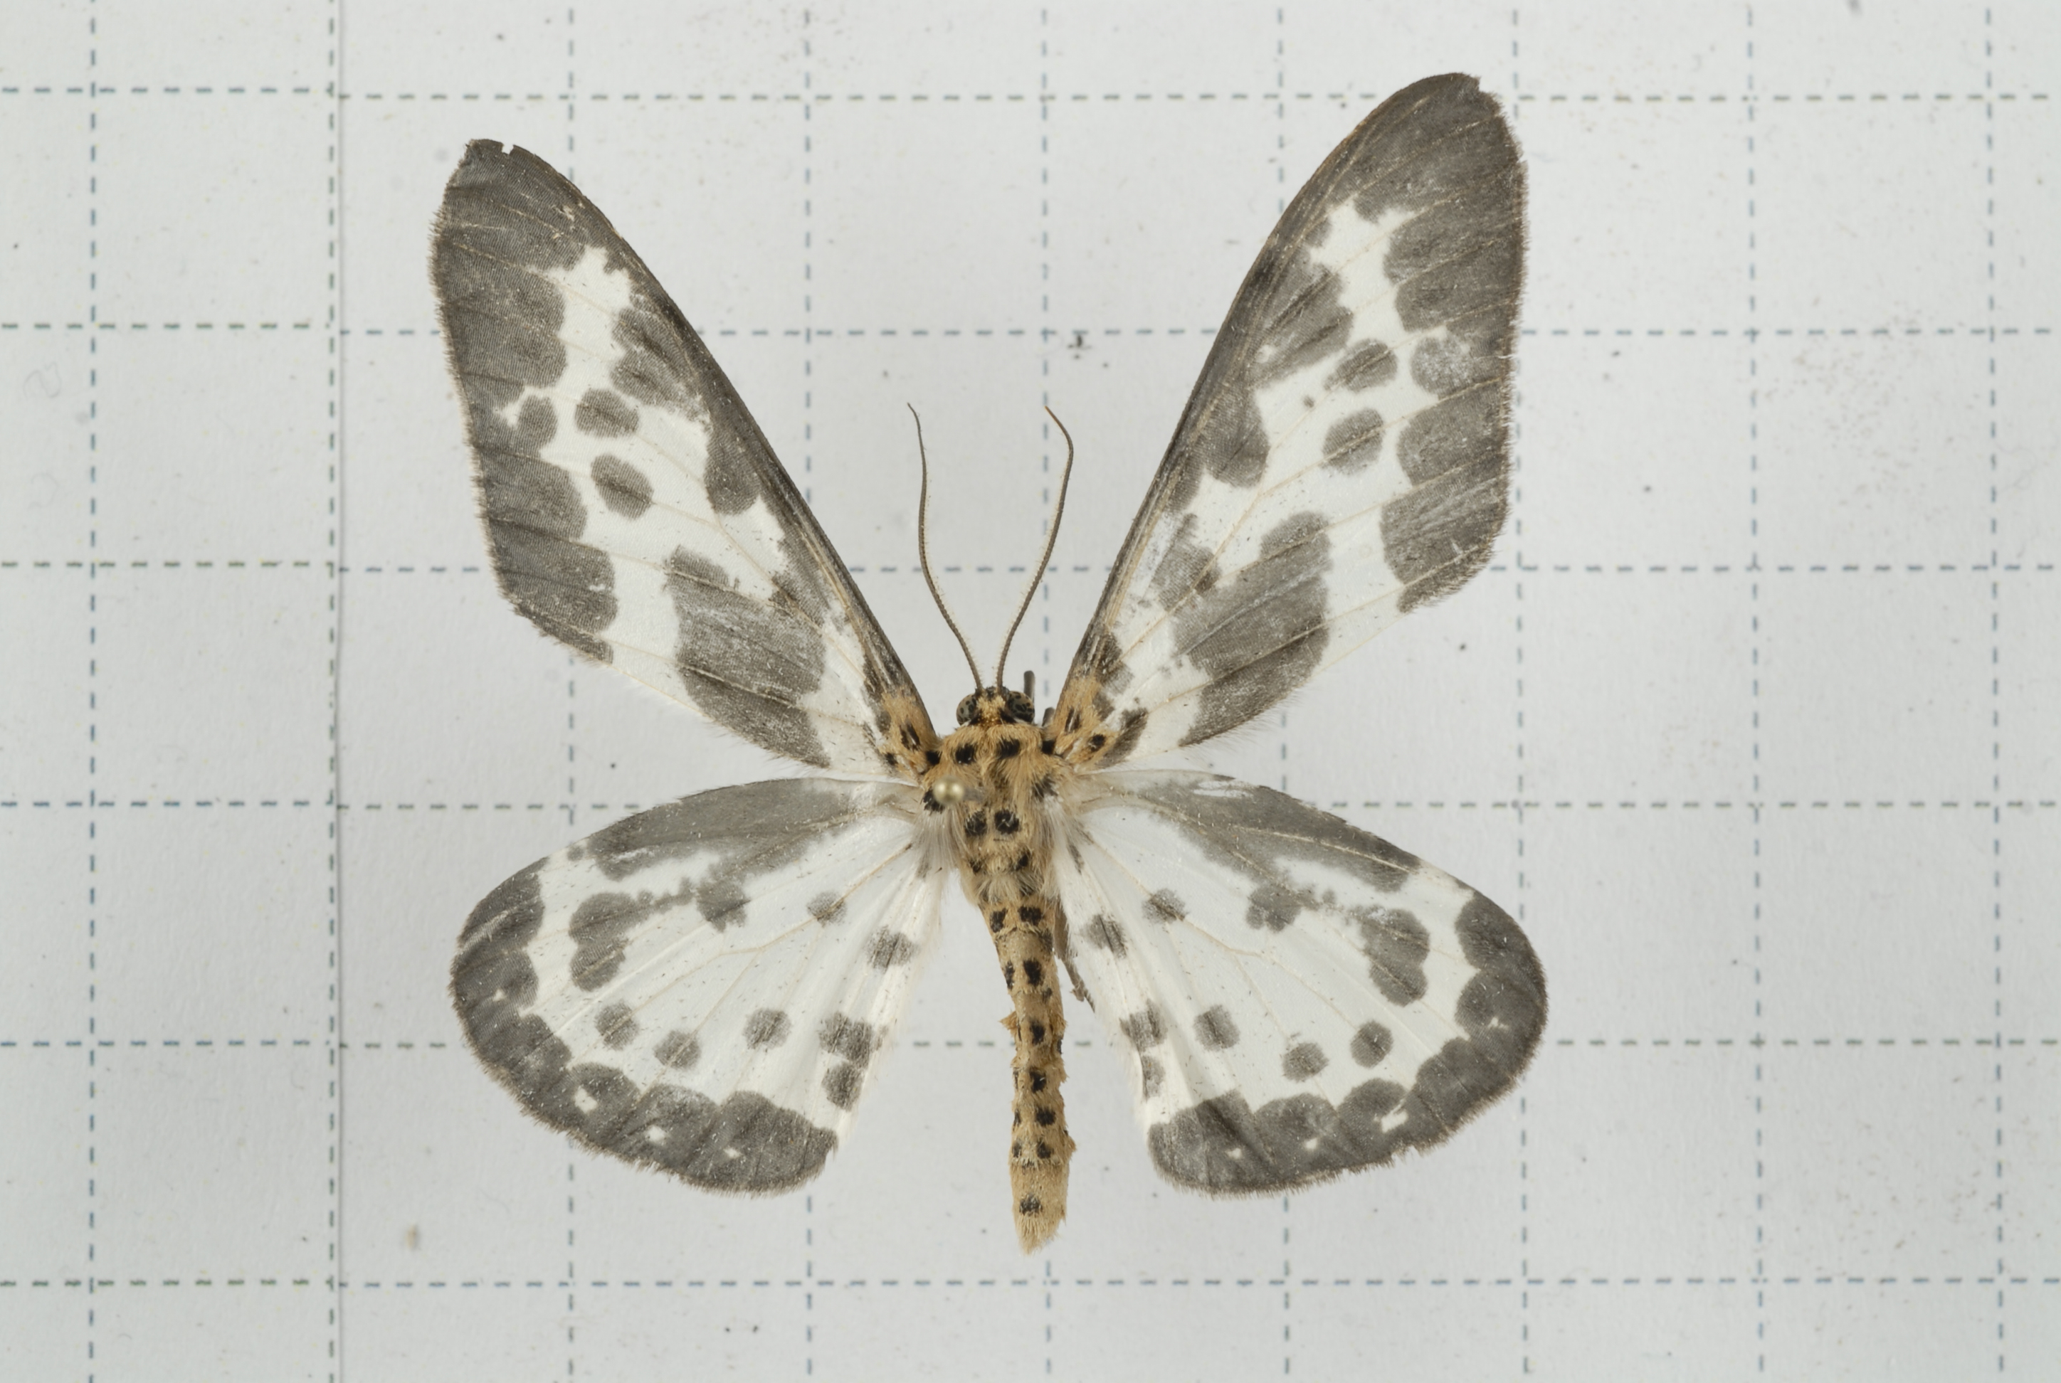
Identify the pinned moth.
Percnia longitermen
